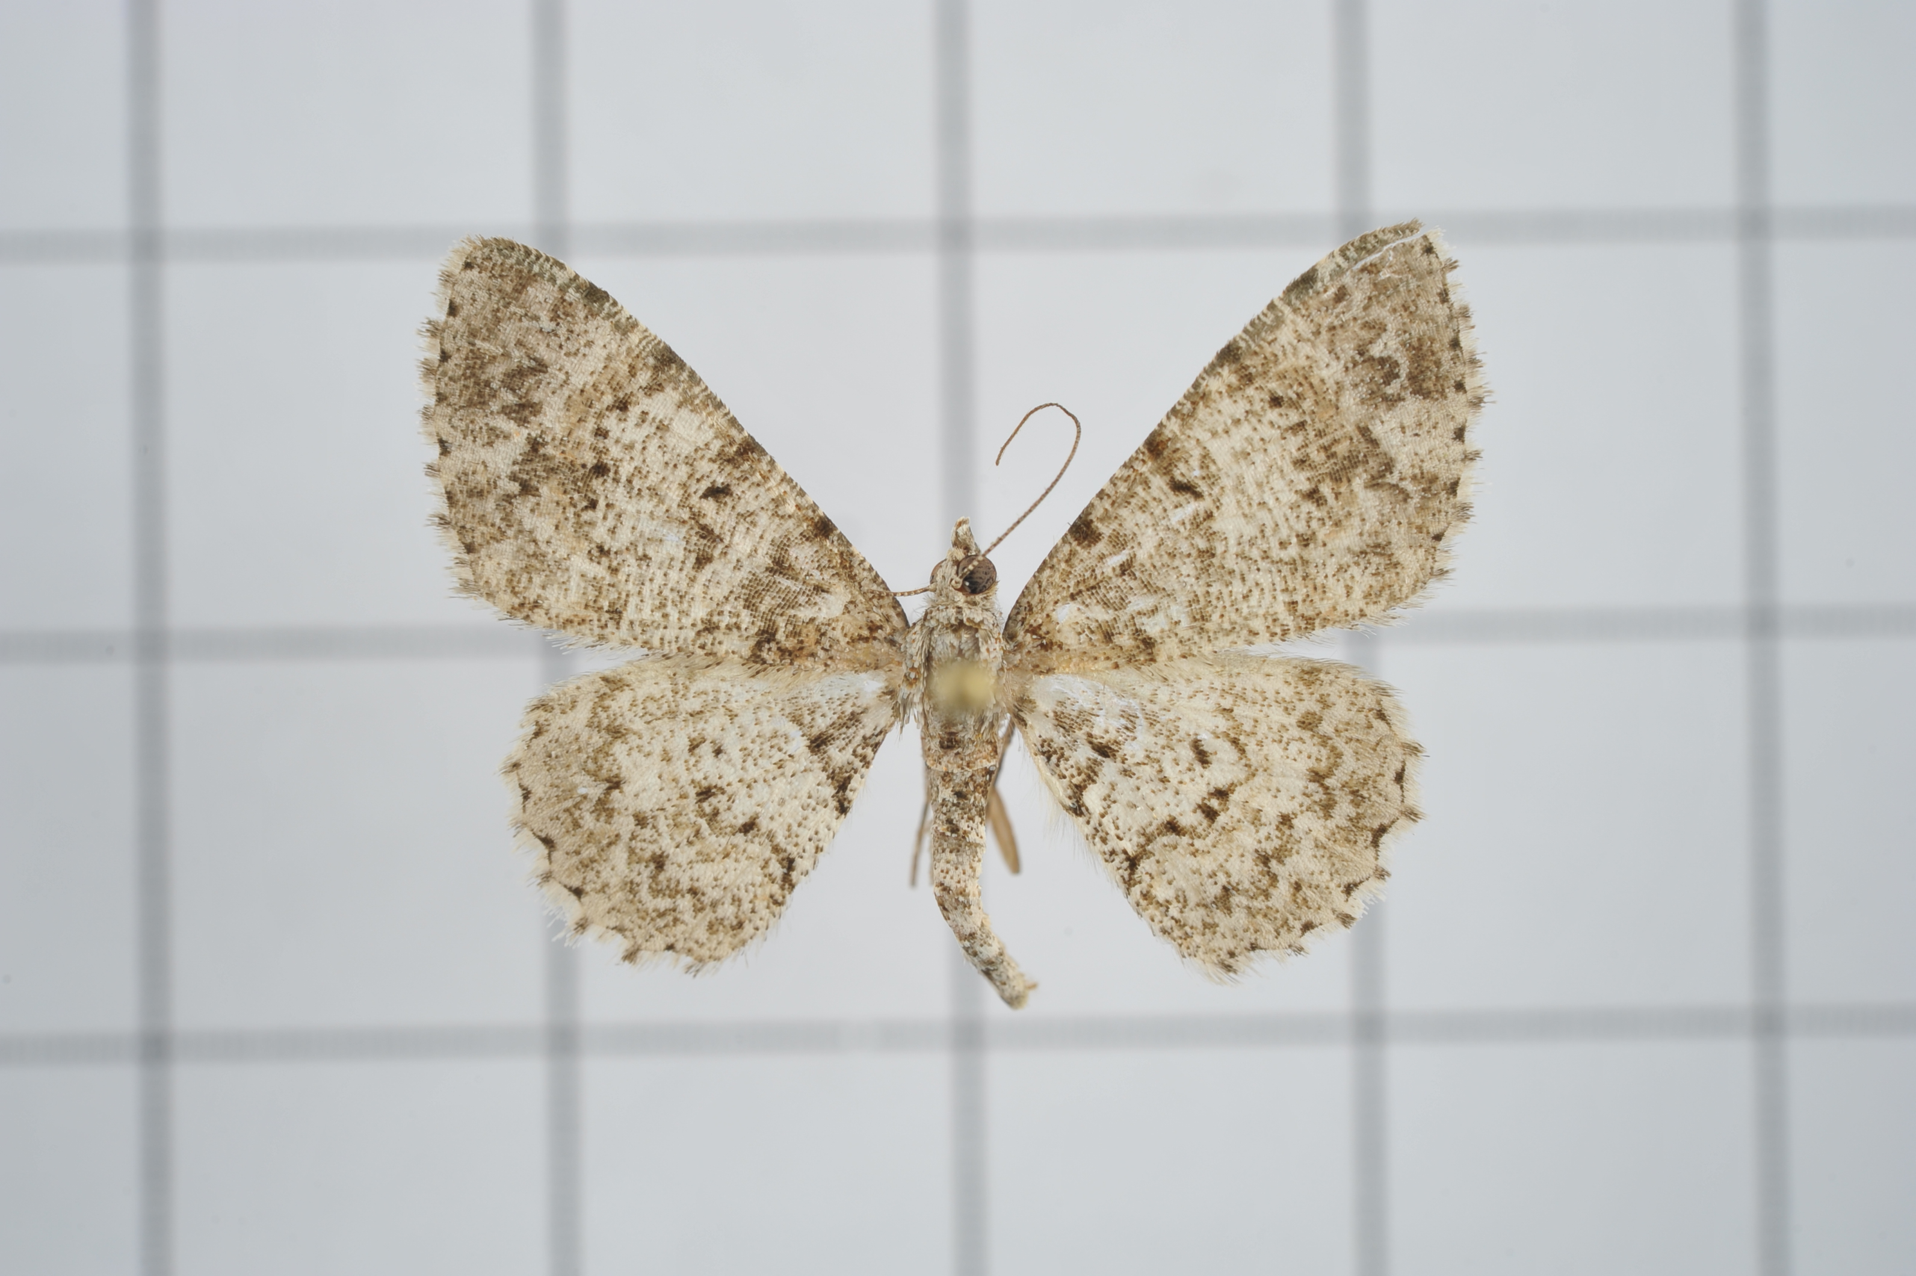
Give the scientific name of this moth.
Myrioblephara simplaria simplaria
